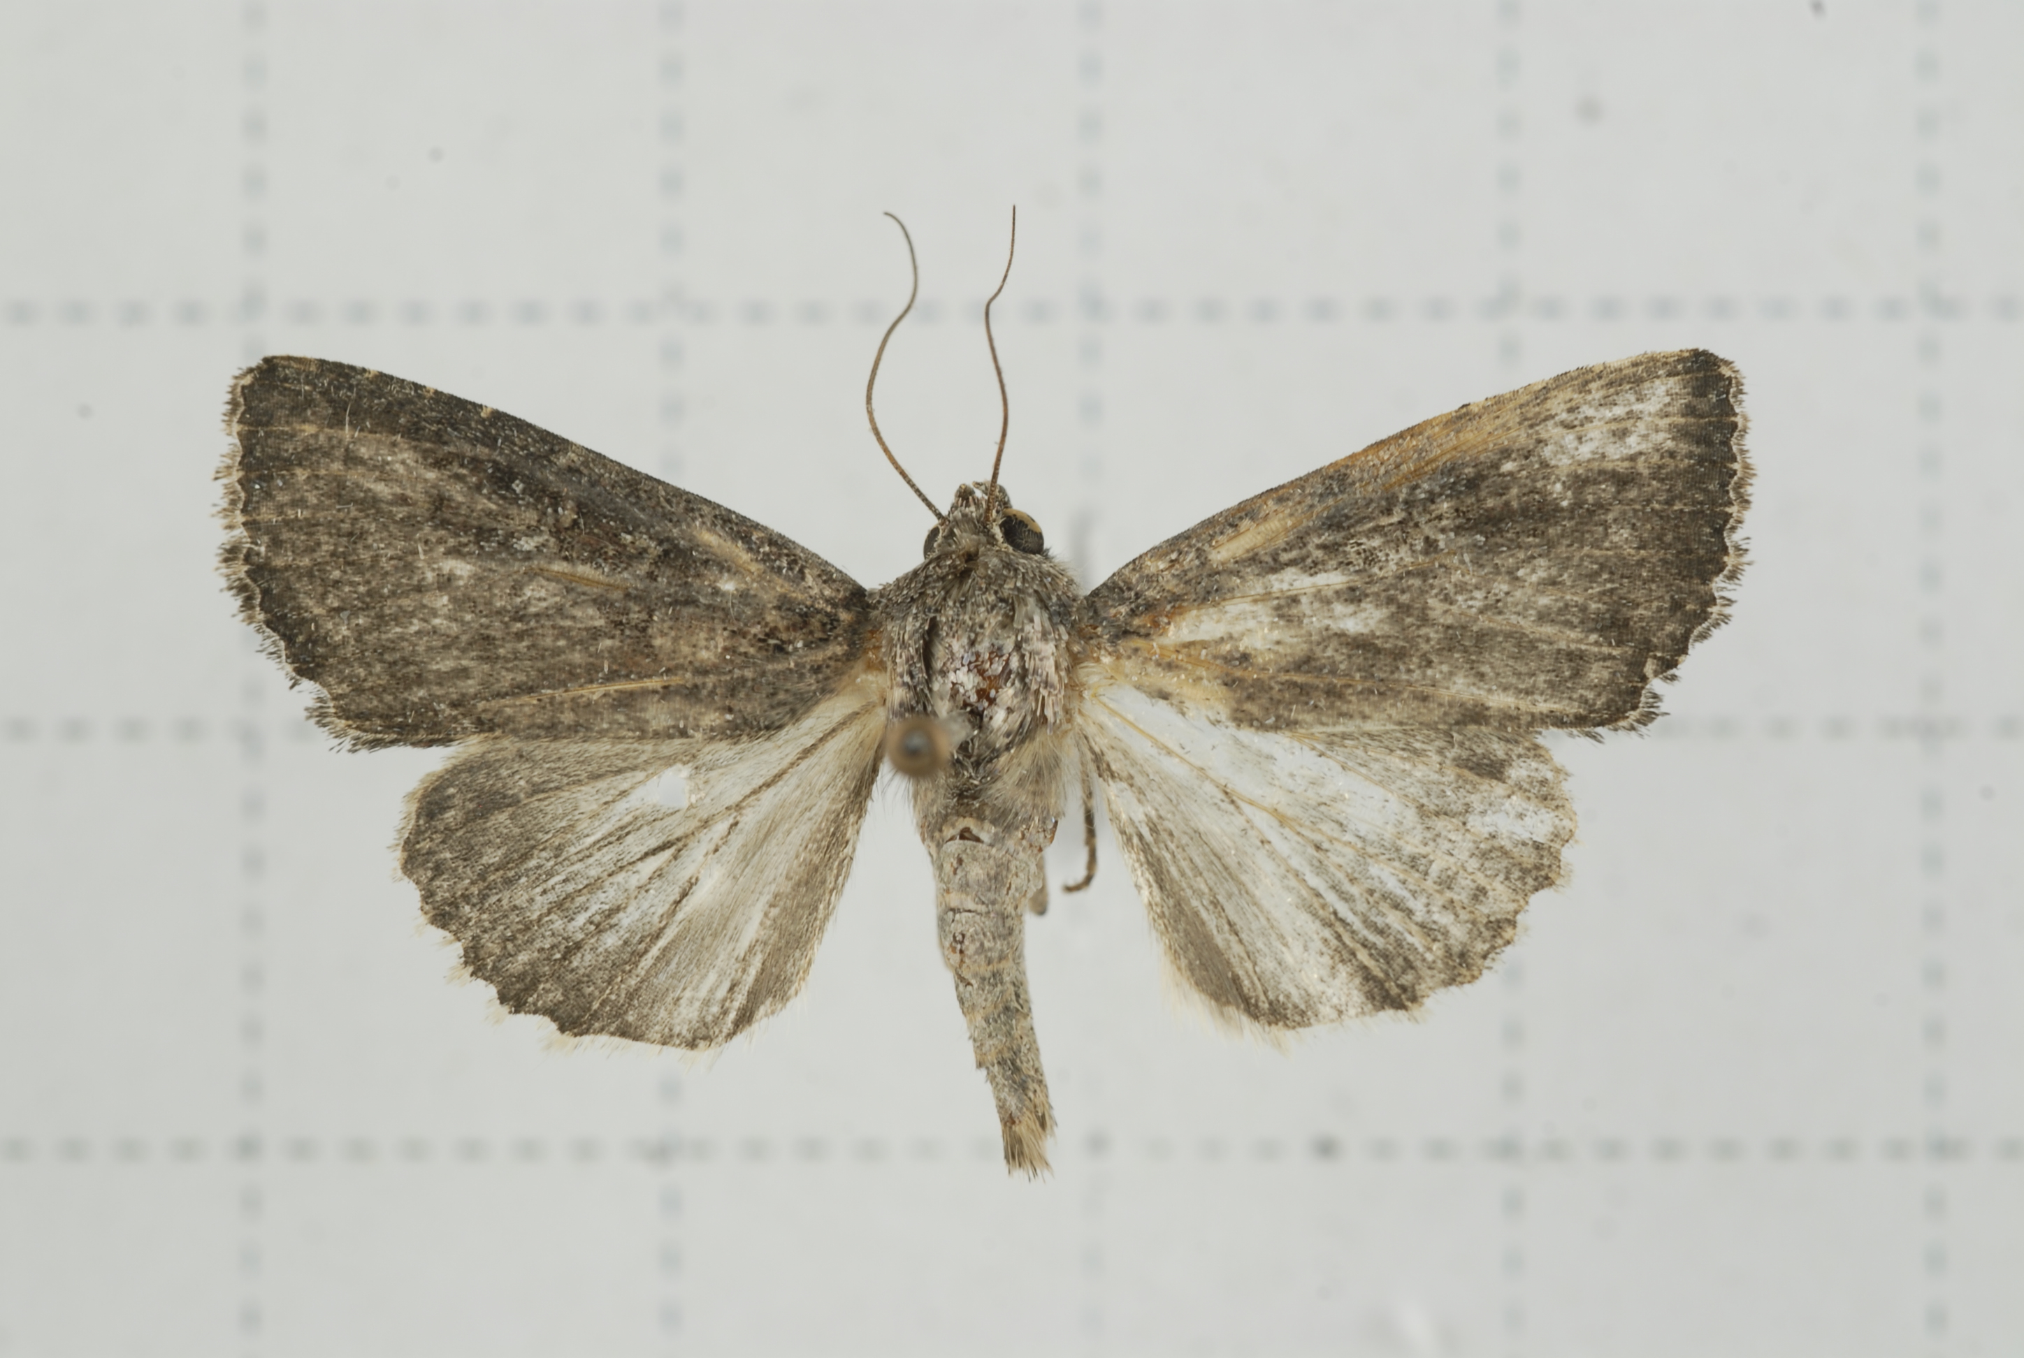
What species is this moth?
Condica illecta
